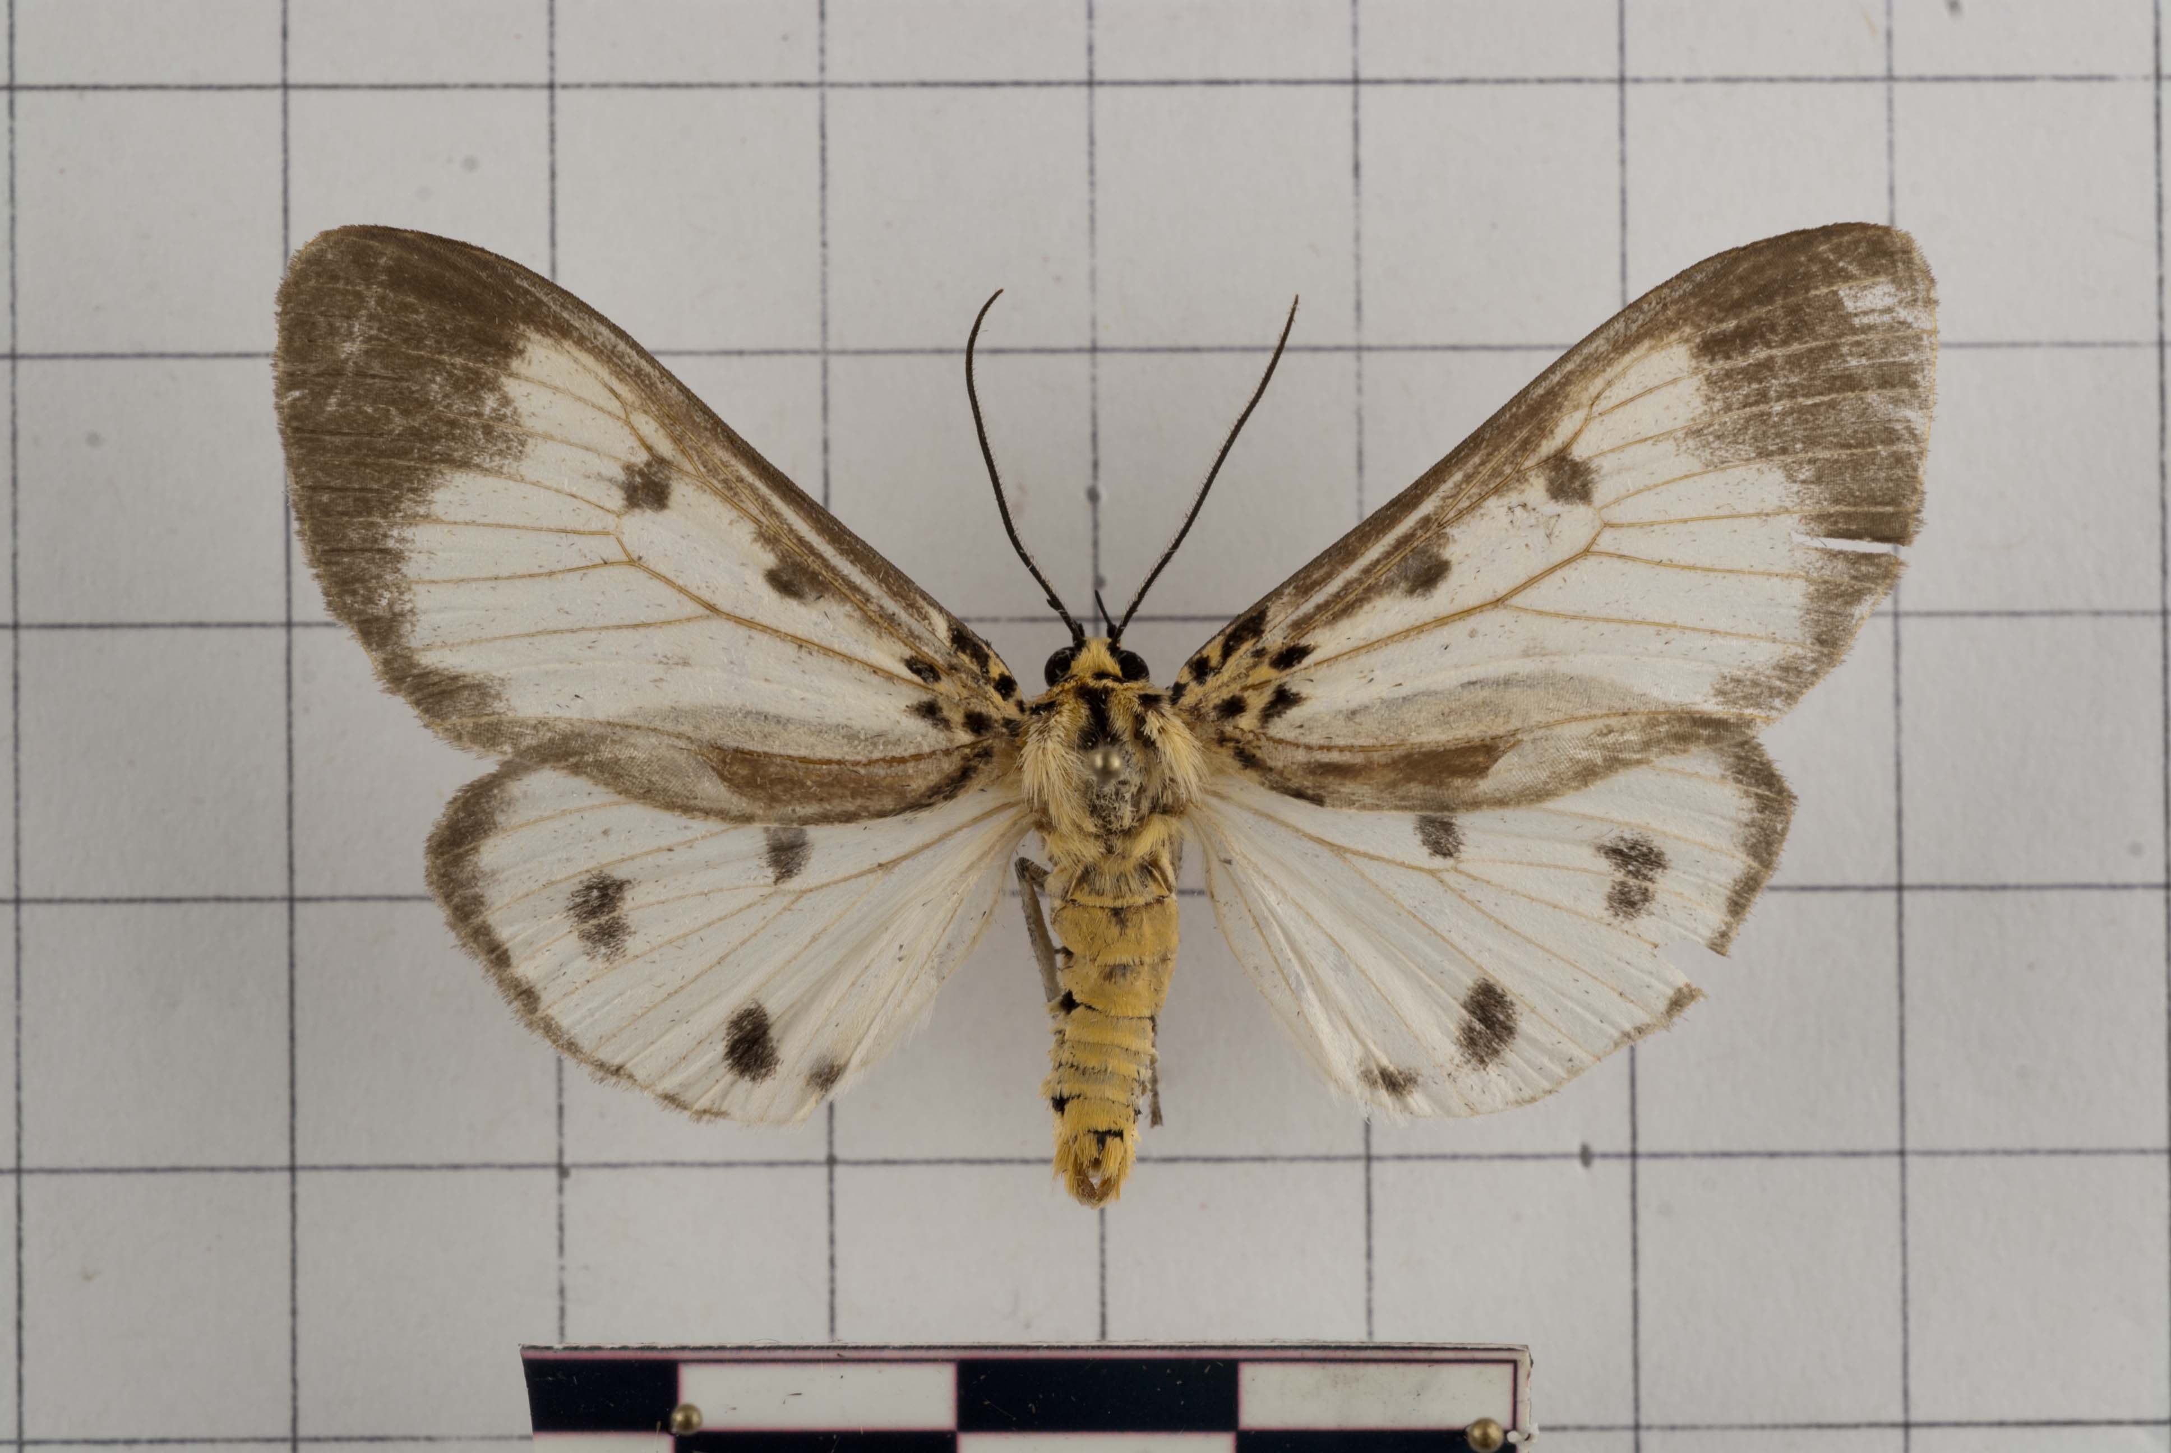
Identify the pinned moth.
Asota plana lacteata
